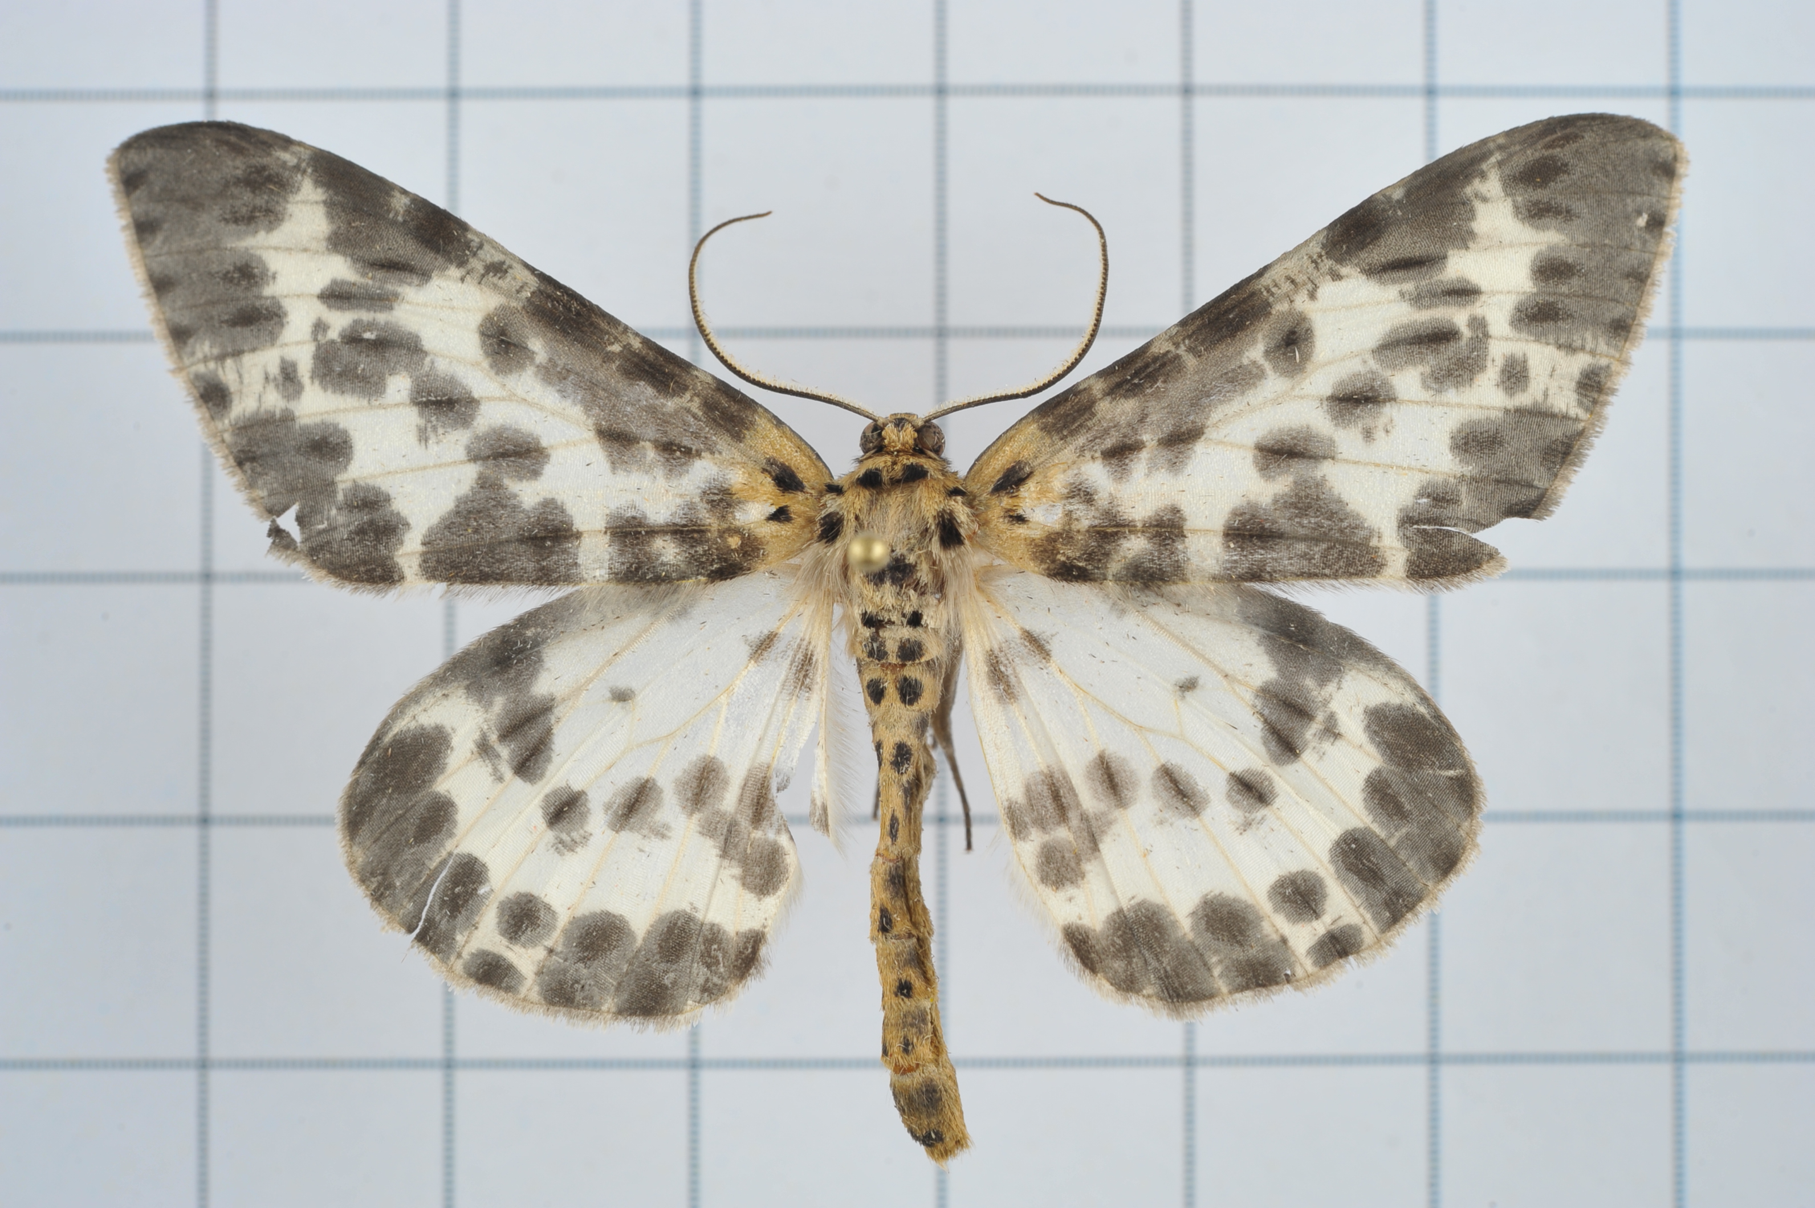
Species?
Percnia luridaria nominoneura
